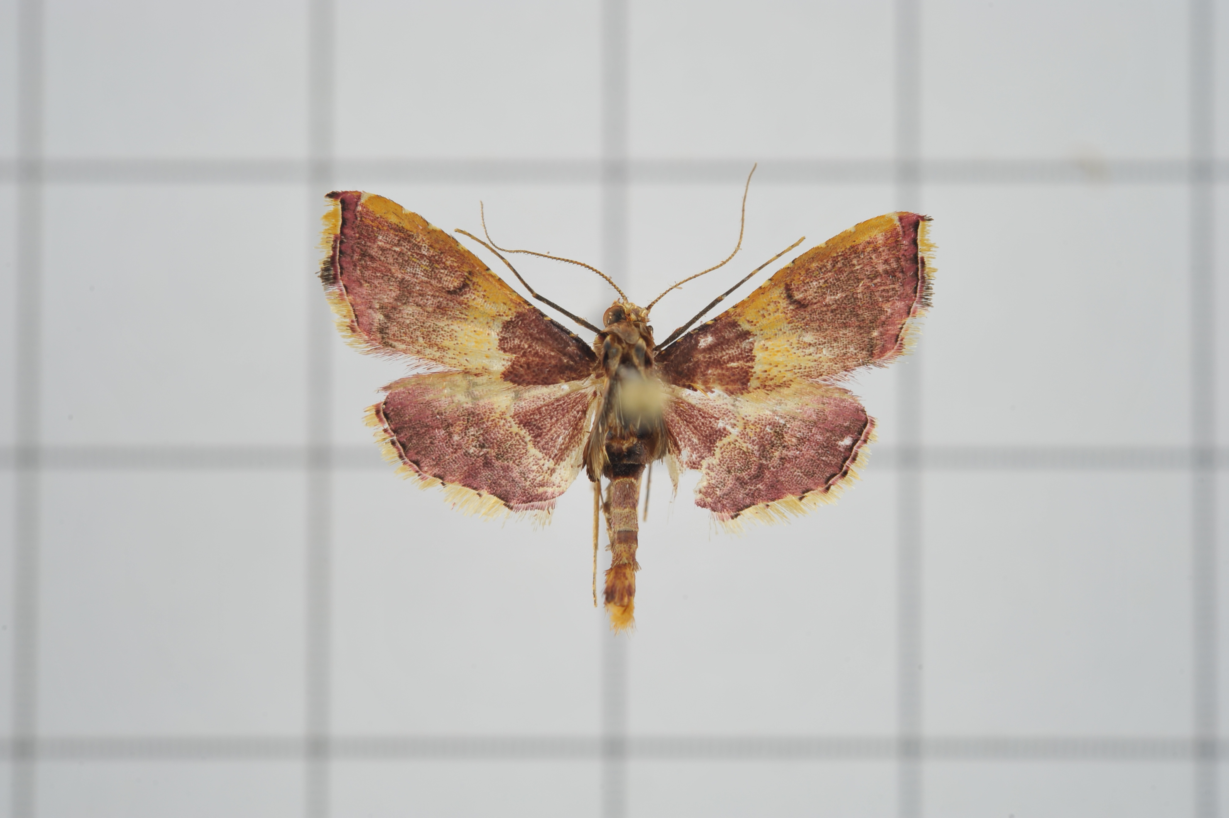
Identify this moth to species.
Endotricha olivacealis
